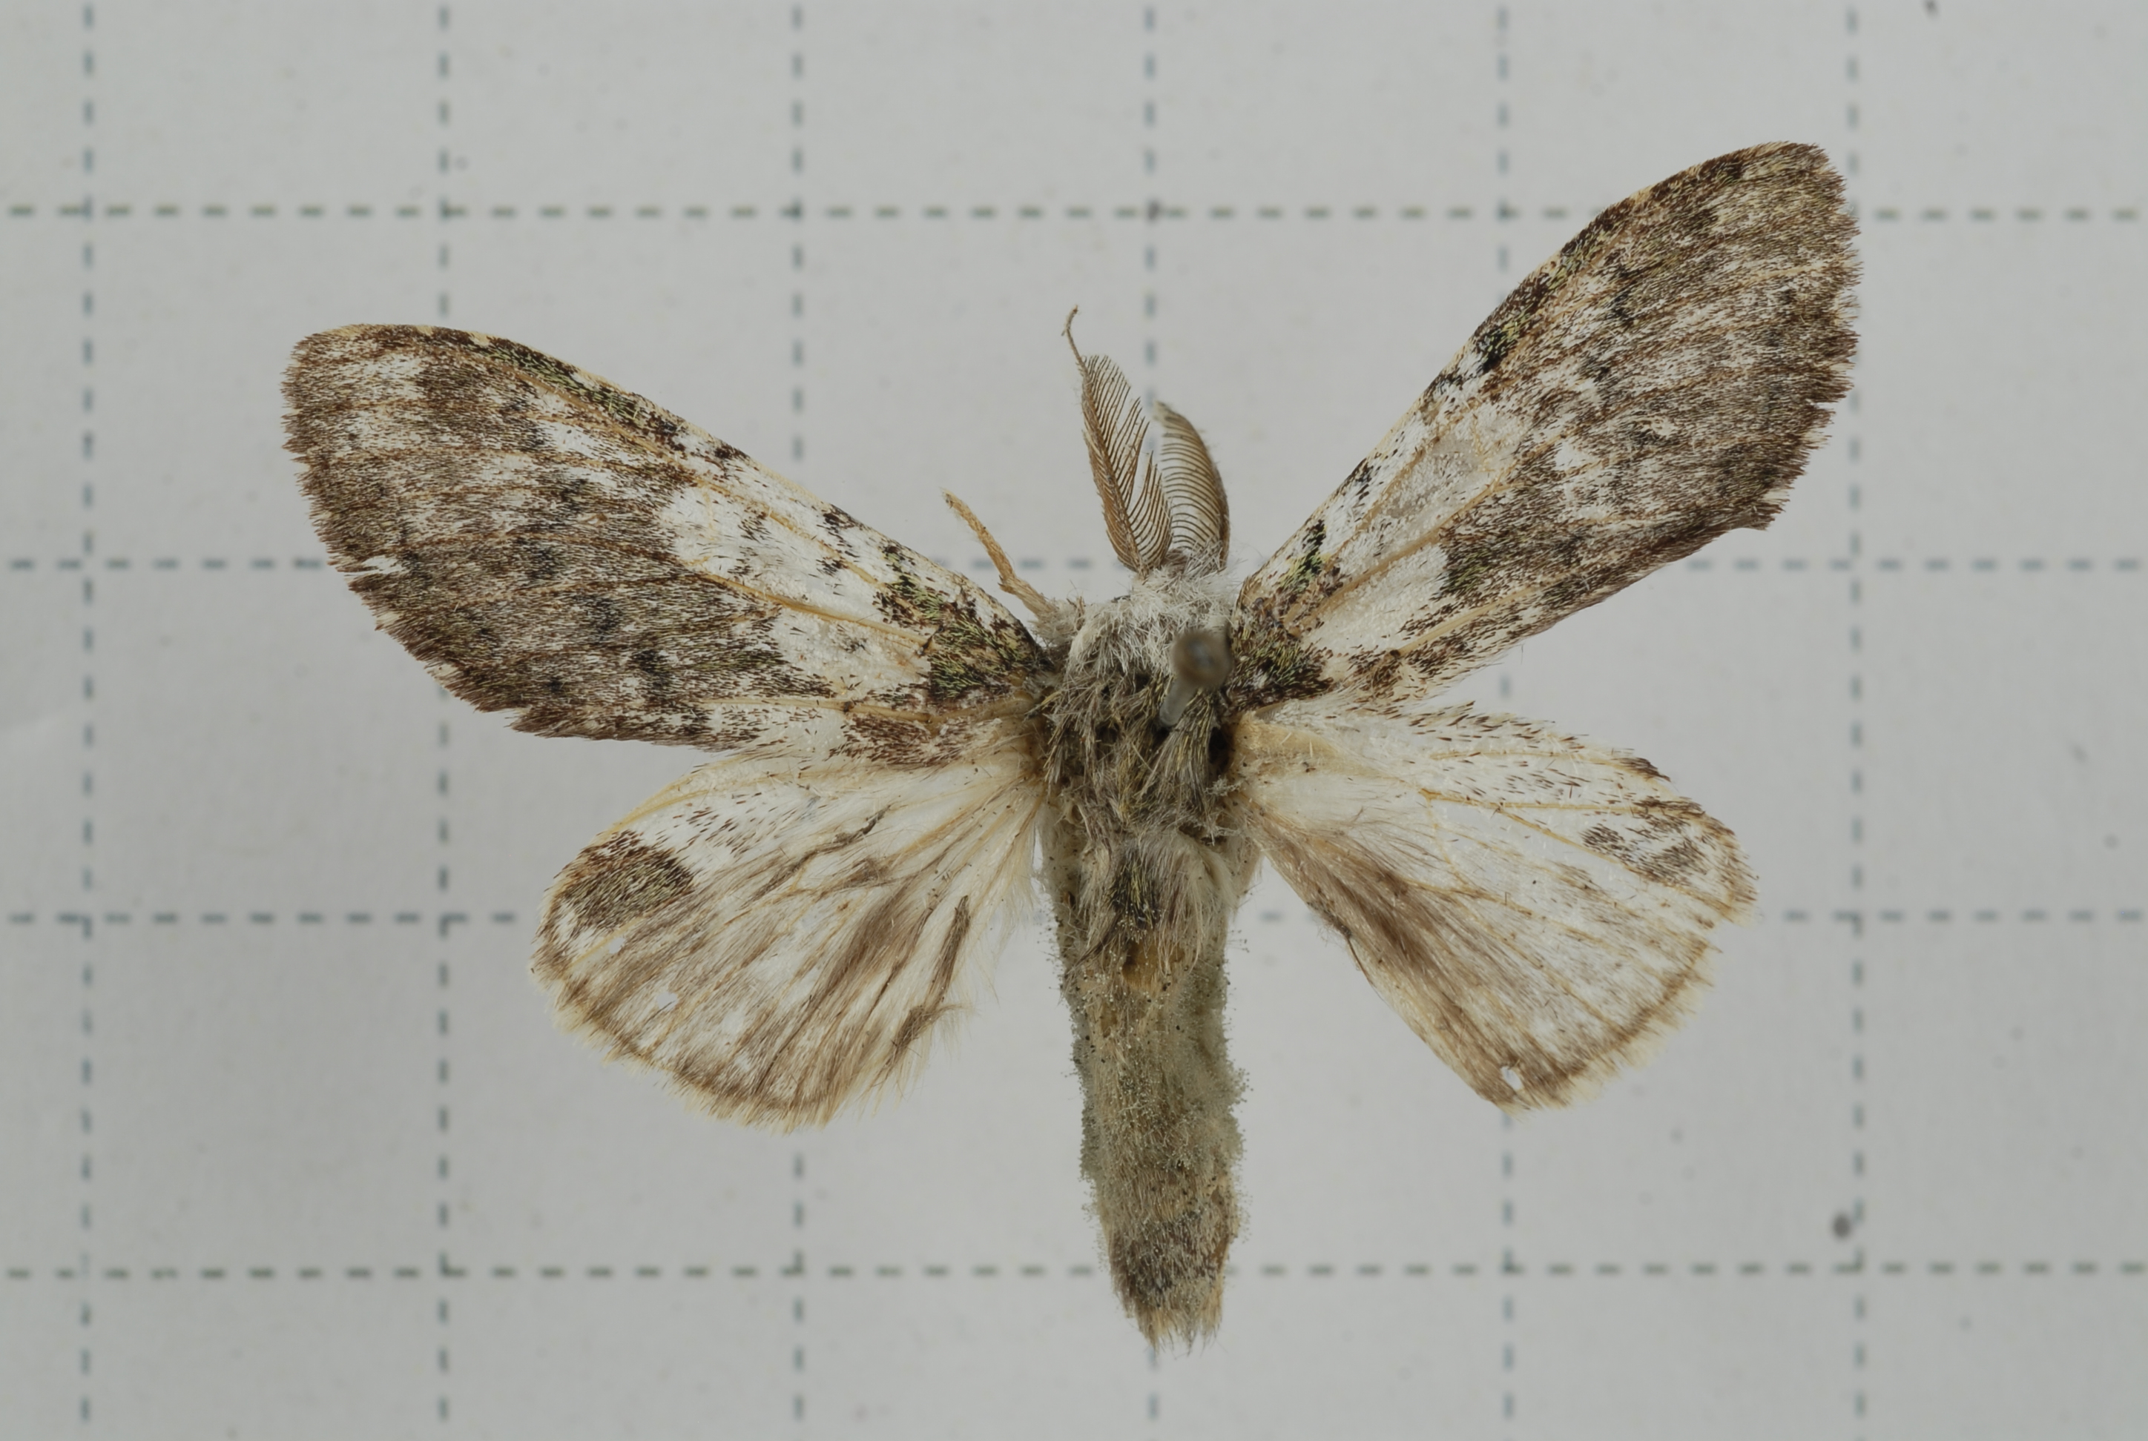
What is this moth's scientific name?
Syntypistis comatus
